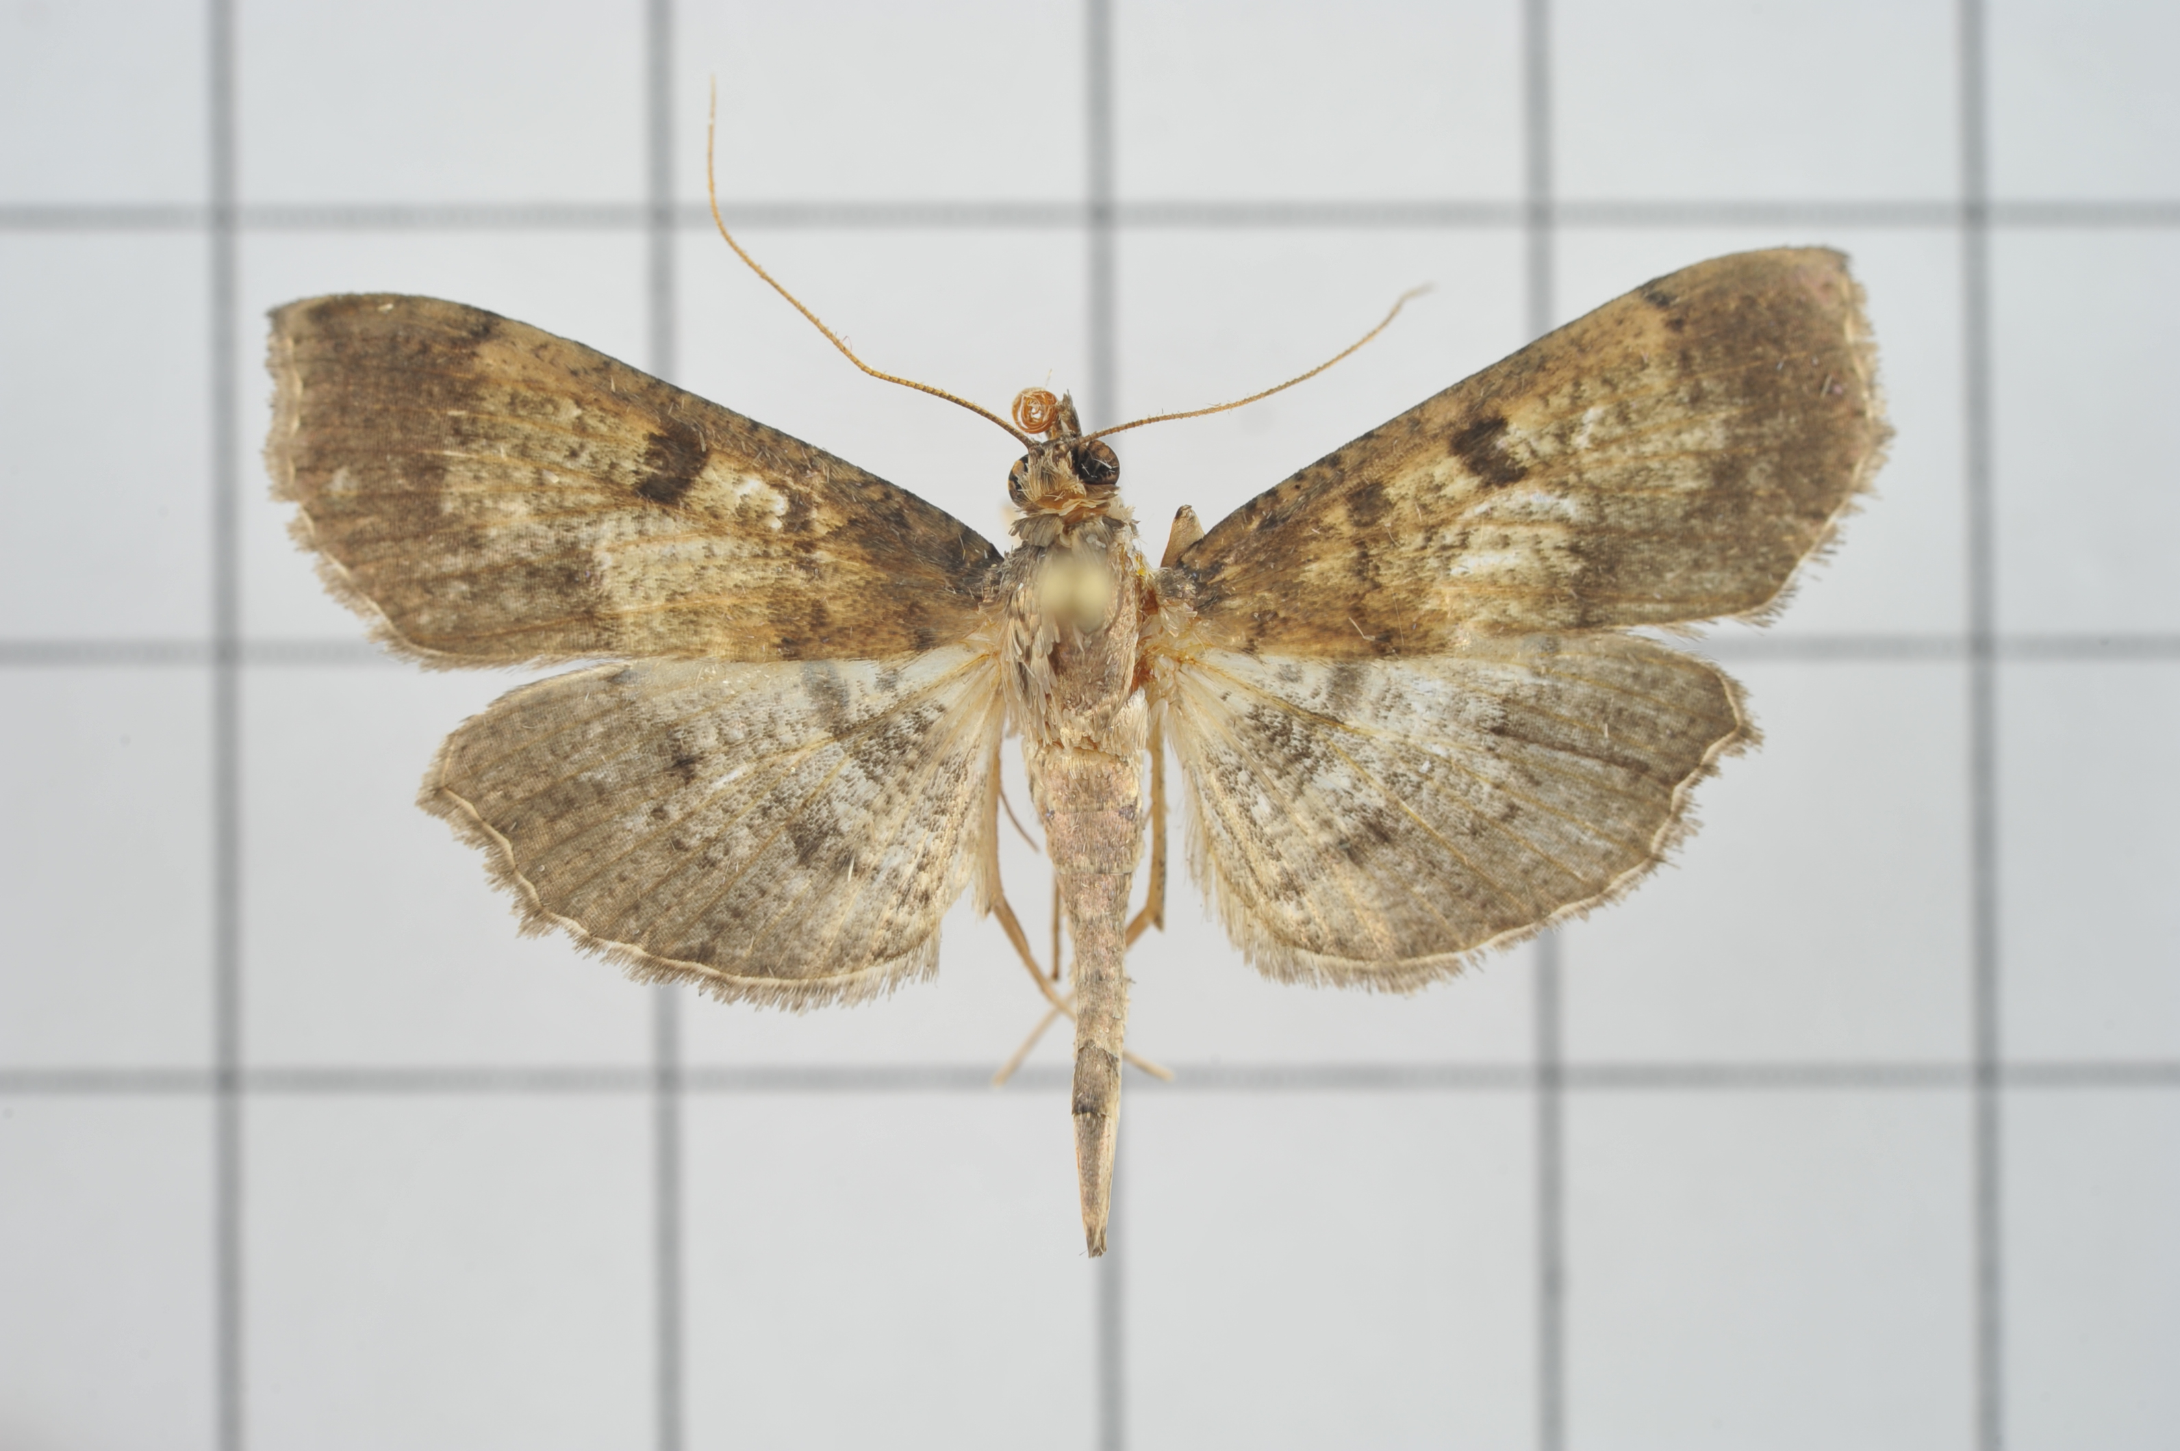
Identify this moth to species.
Ceratarcha umbrosa
